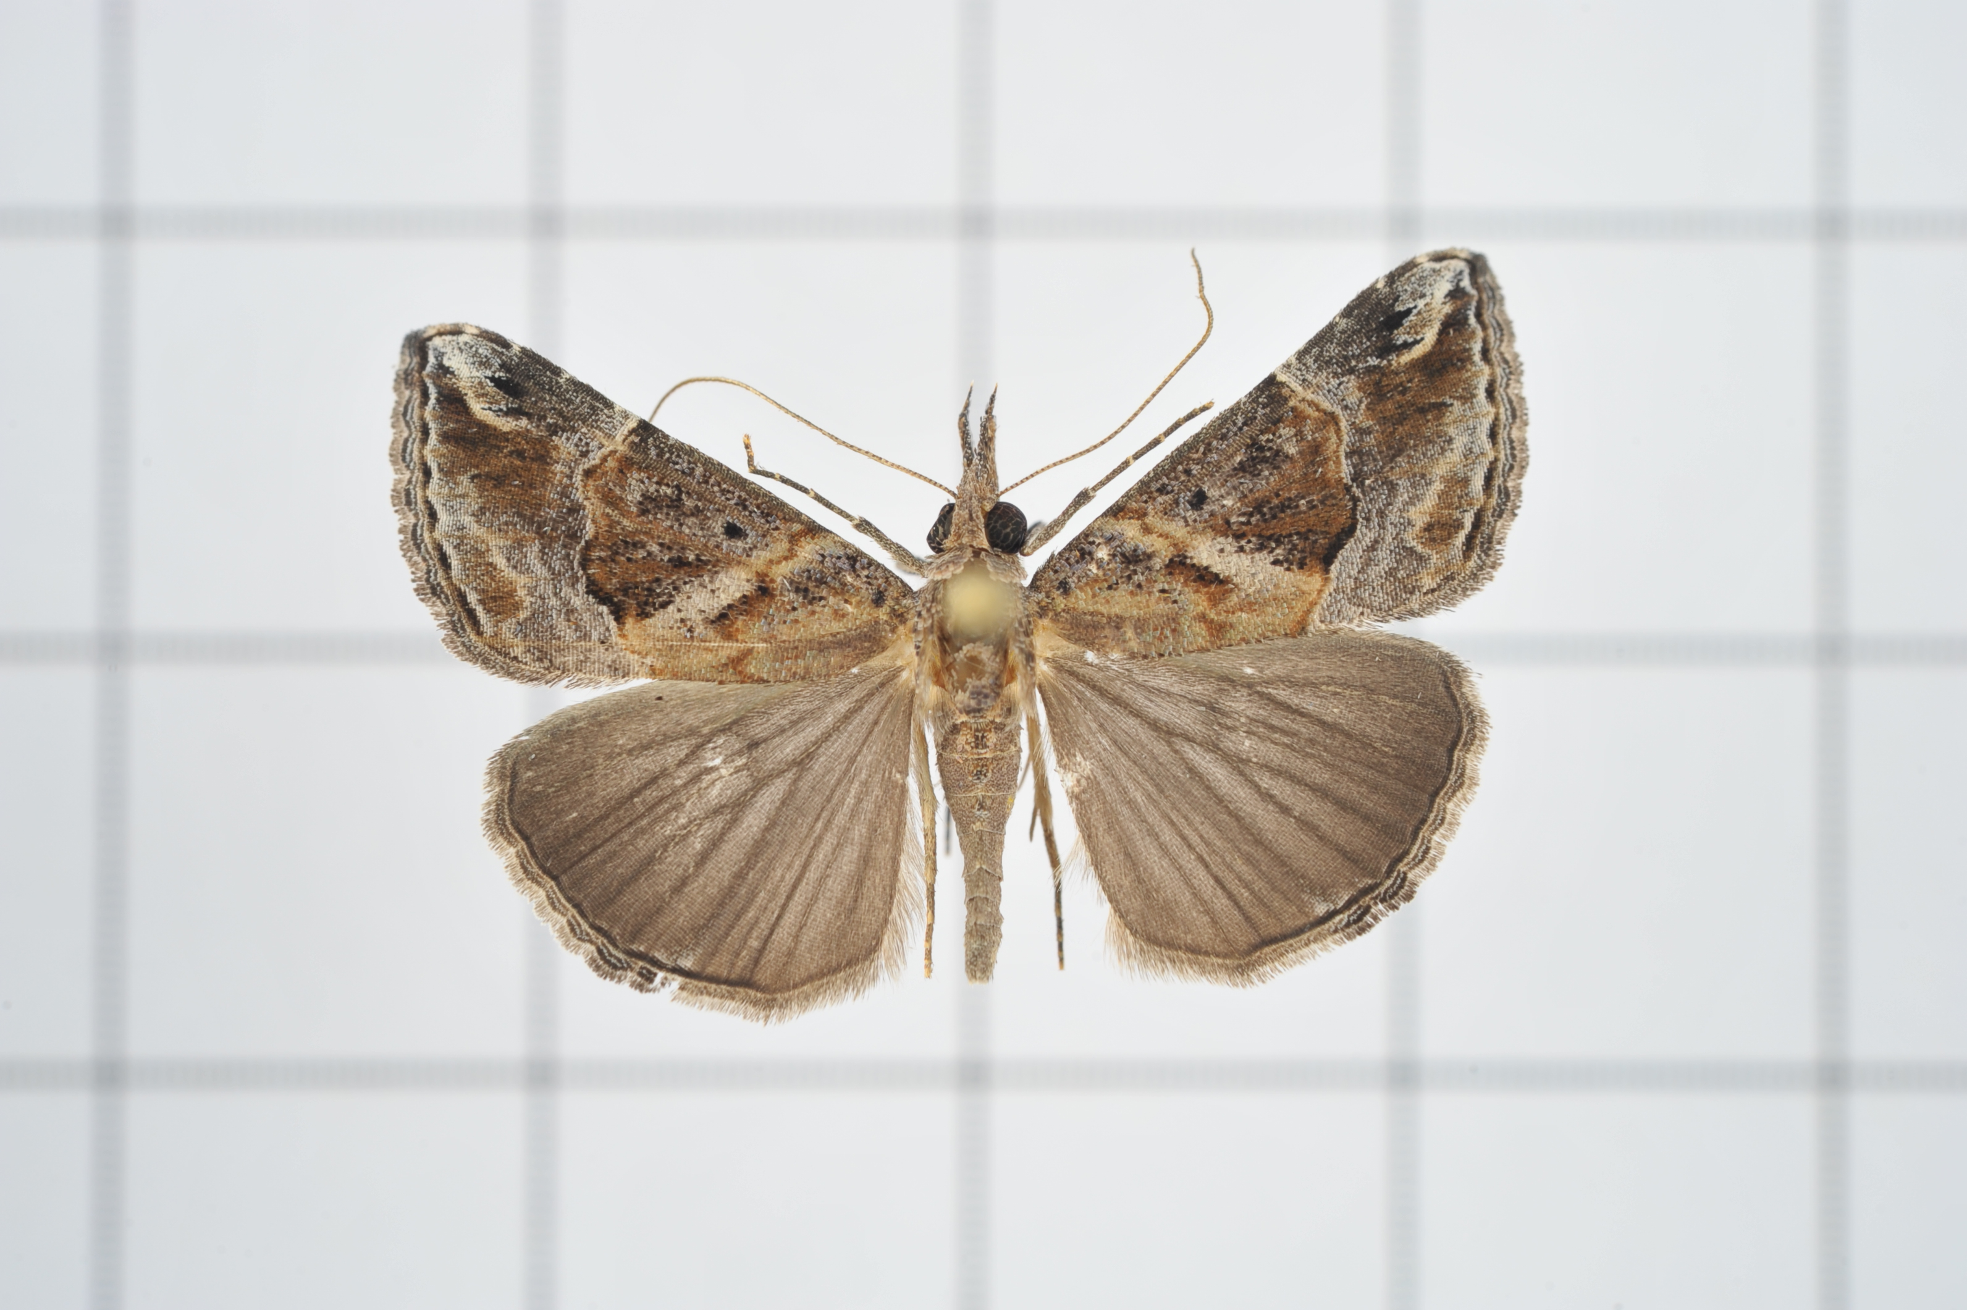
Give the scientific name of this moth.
Hypena laceratalis
